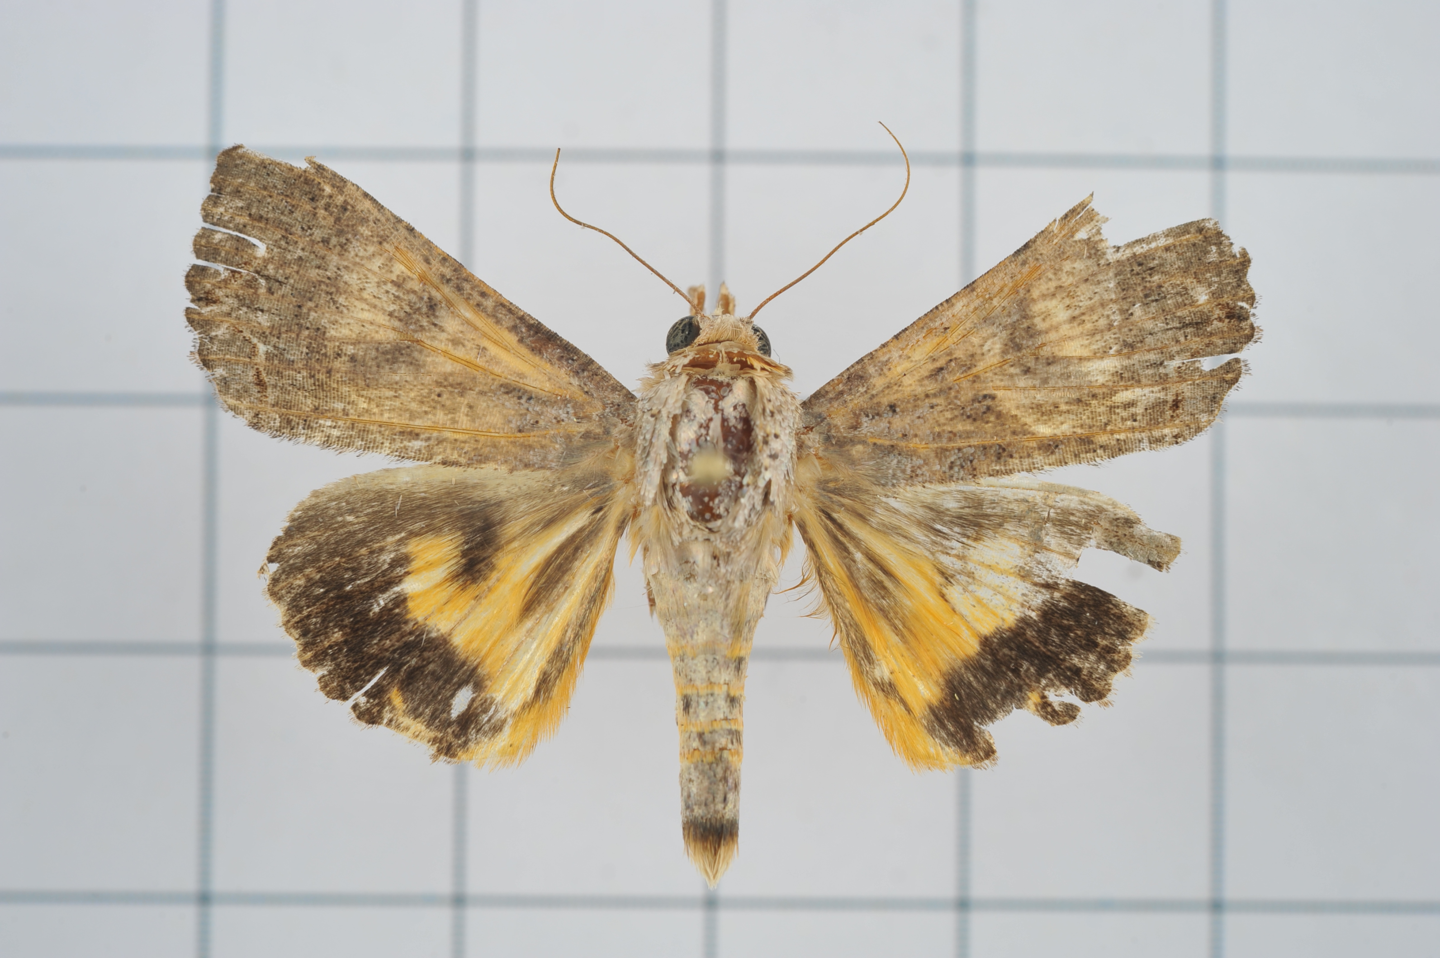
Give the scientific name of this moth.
Hypocala deflorata deflorata
